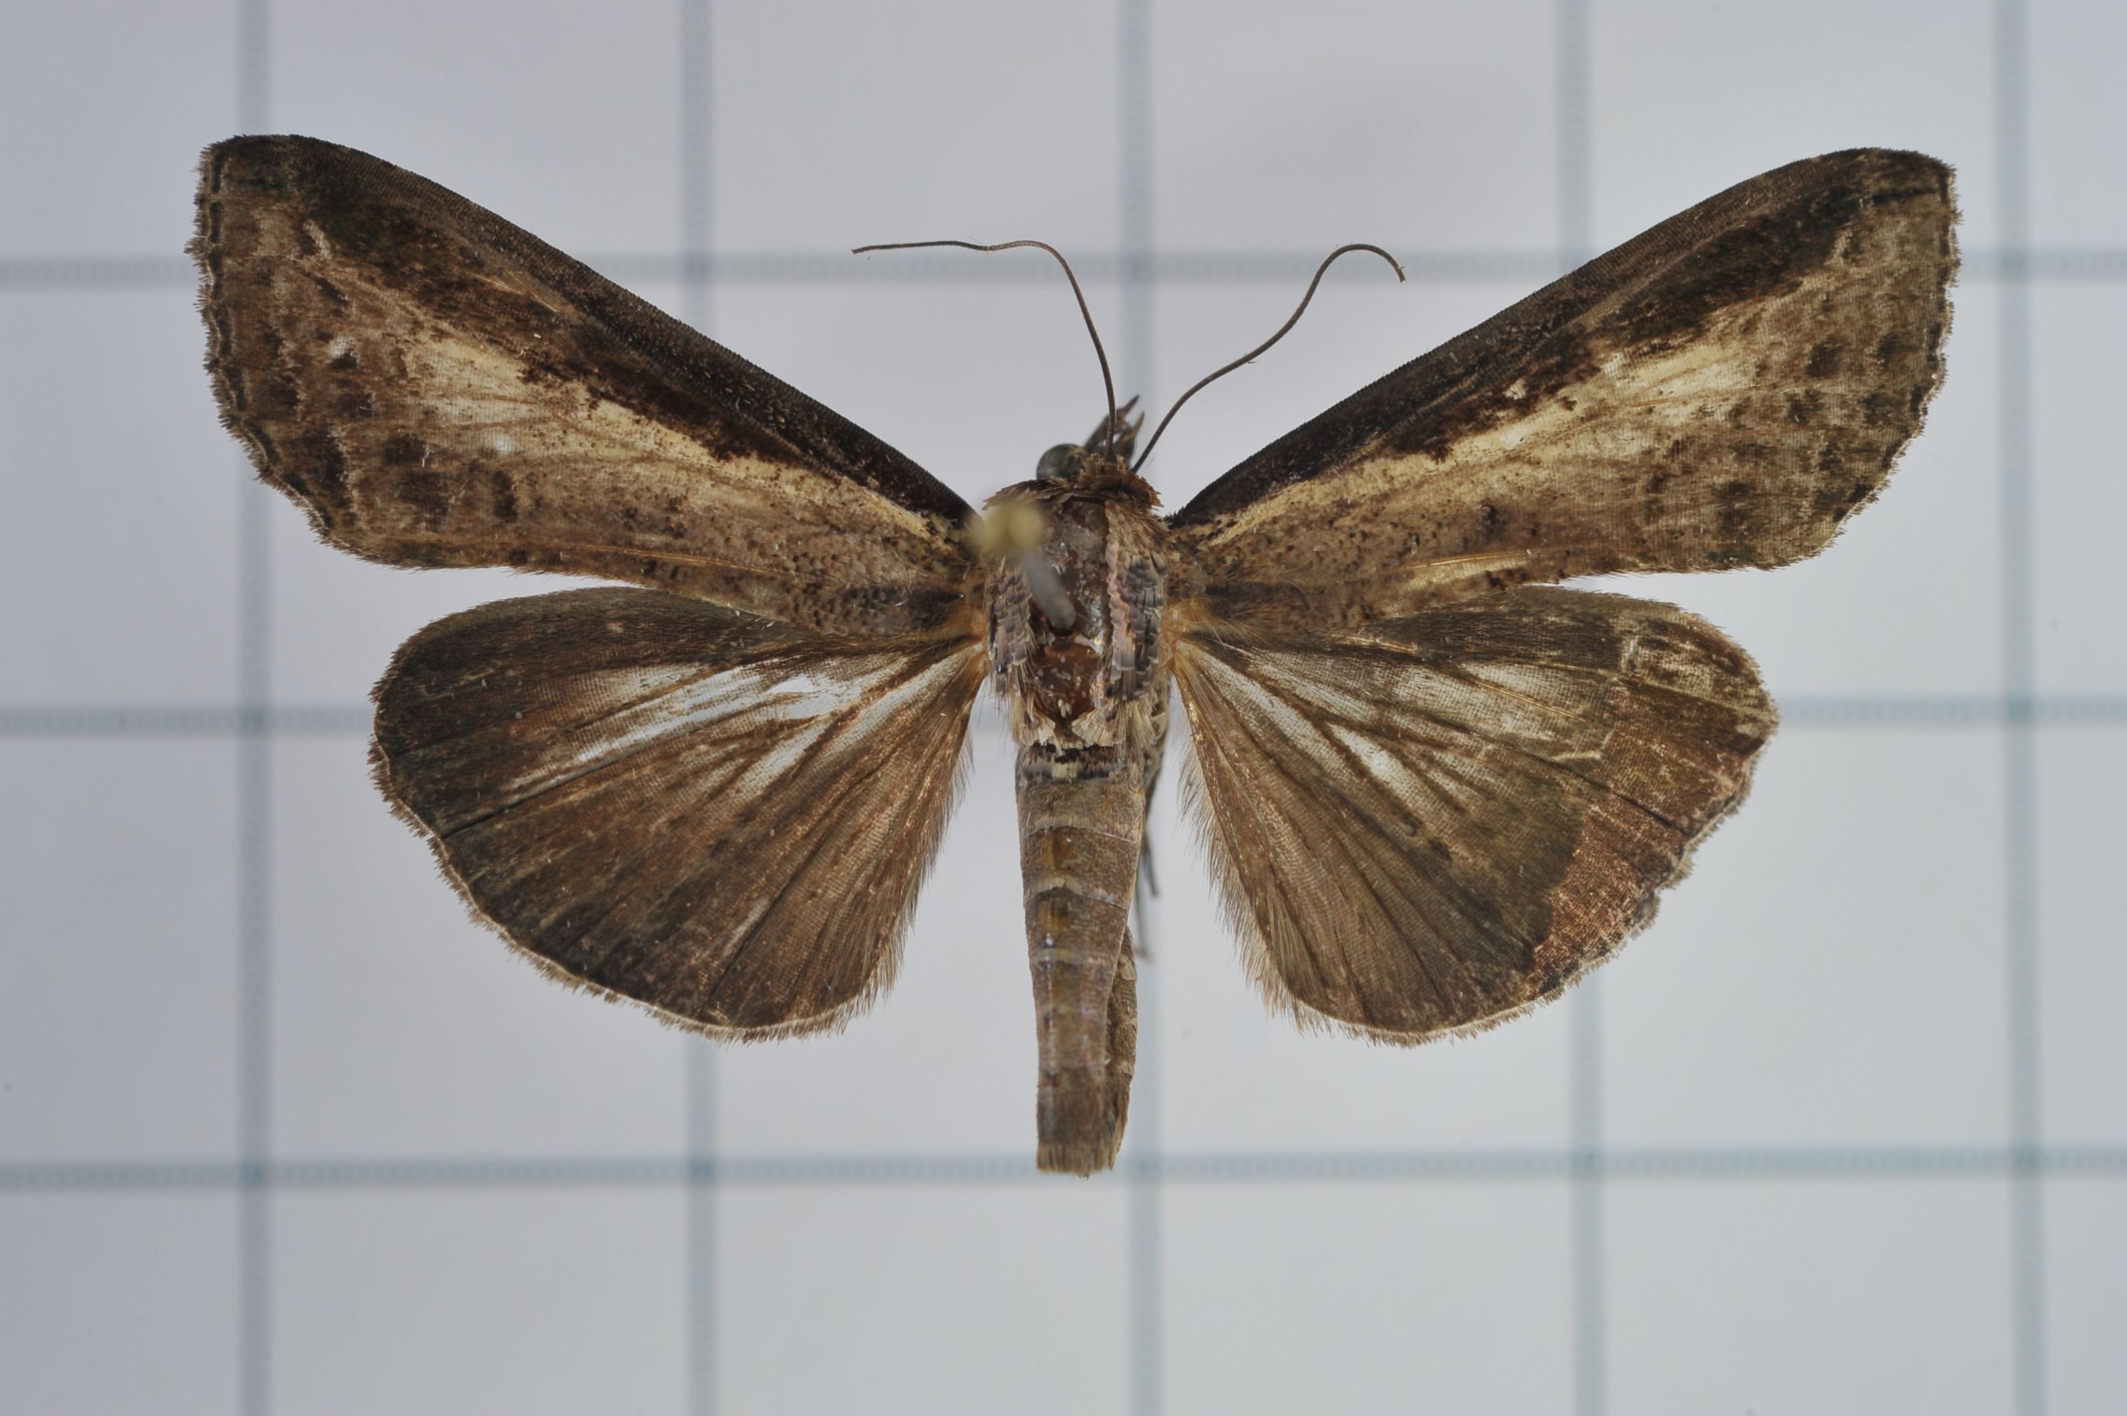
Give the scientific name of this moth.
Lophoptera squammigera
